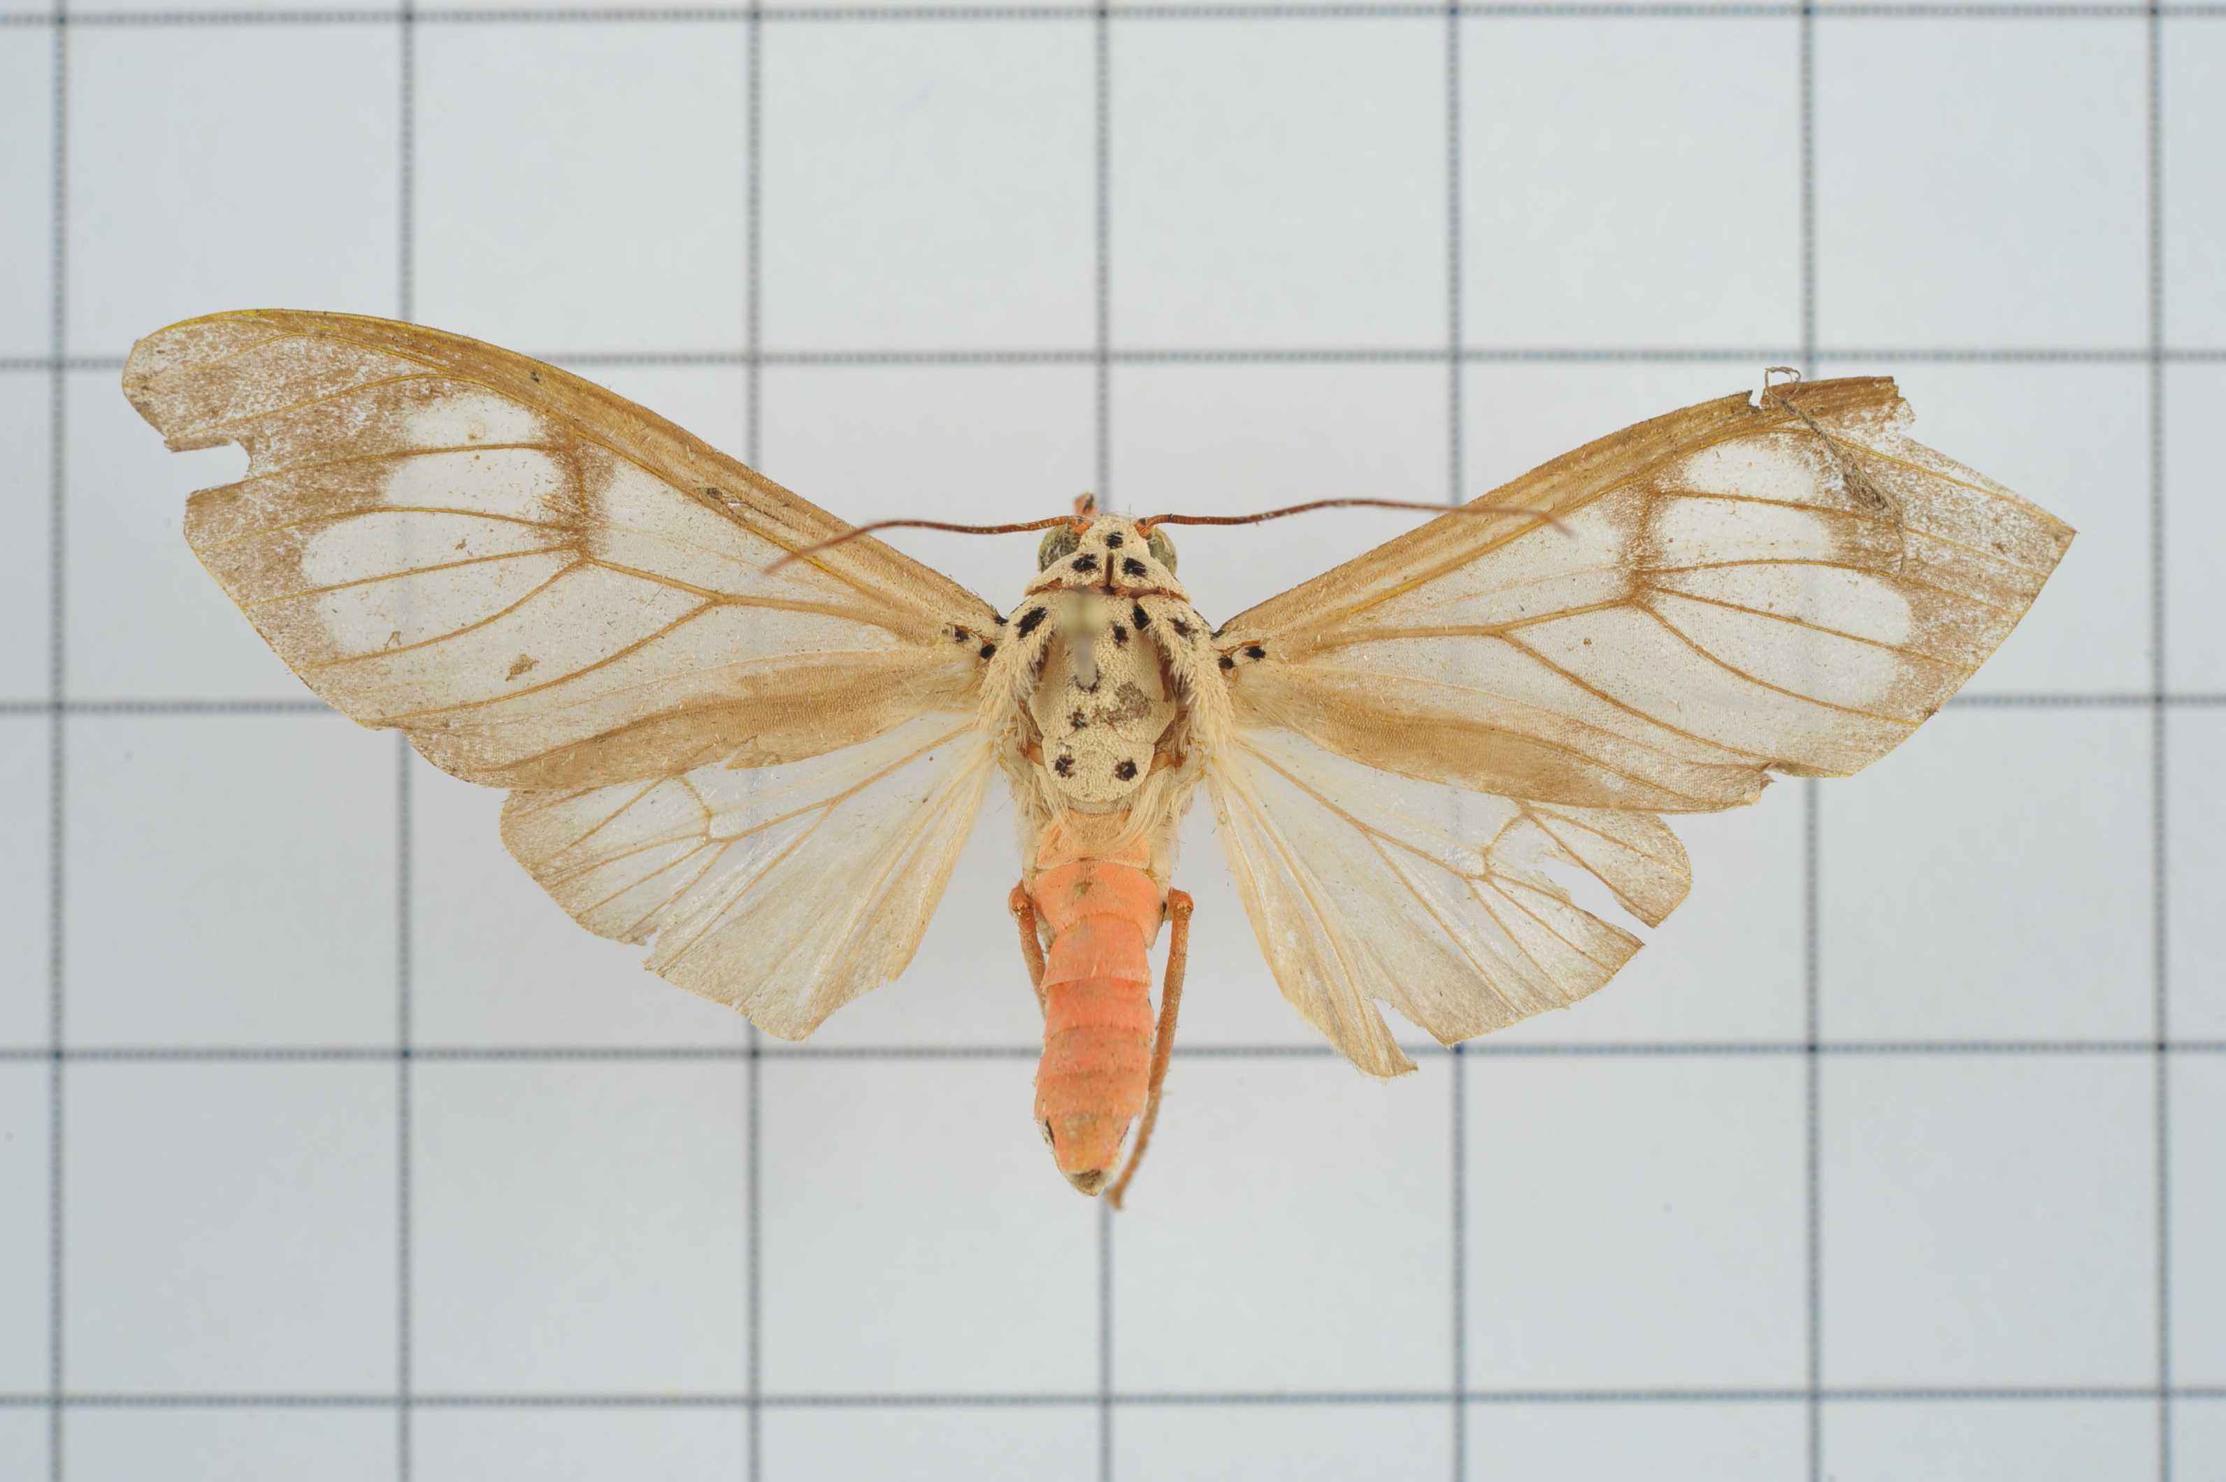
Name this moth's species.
Amerila astreus
